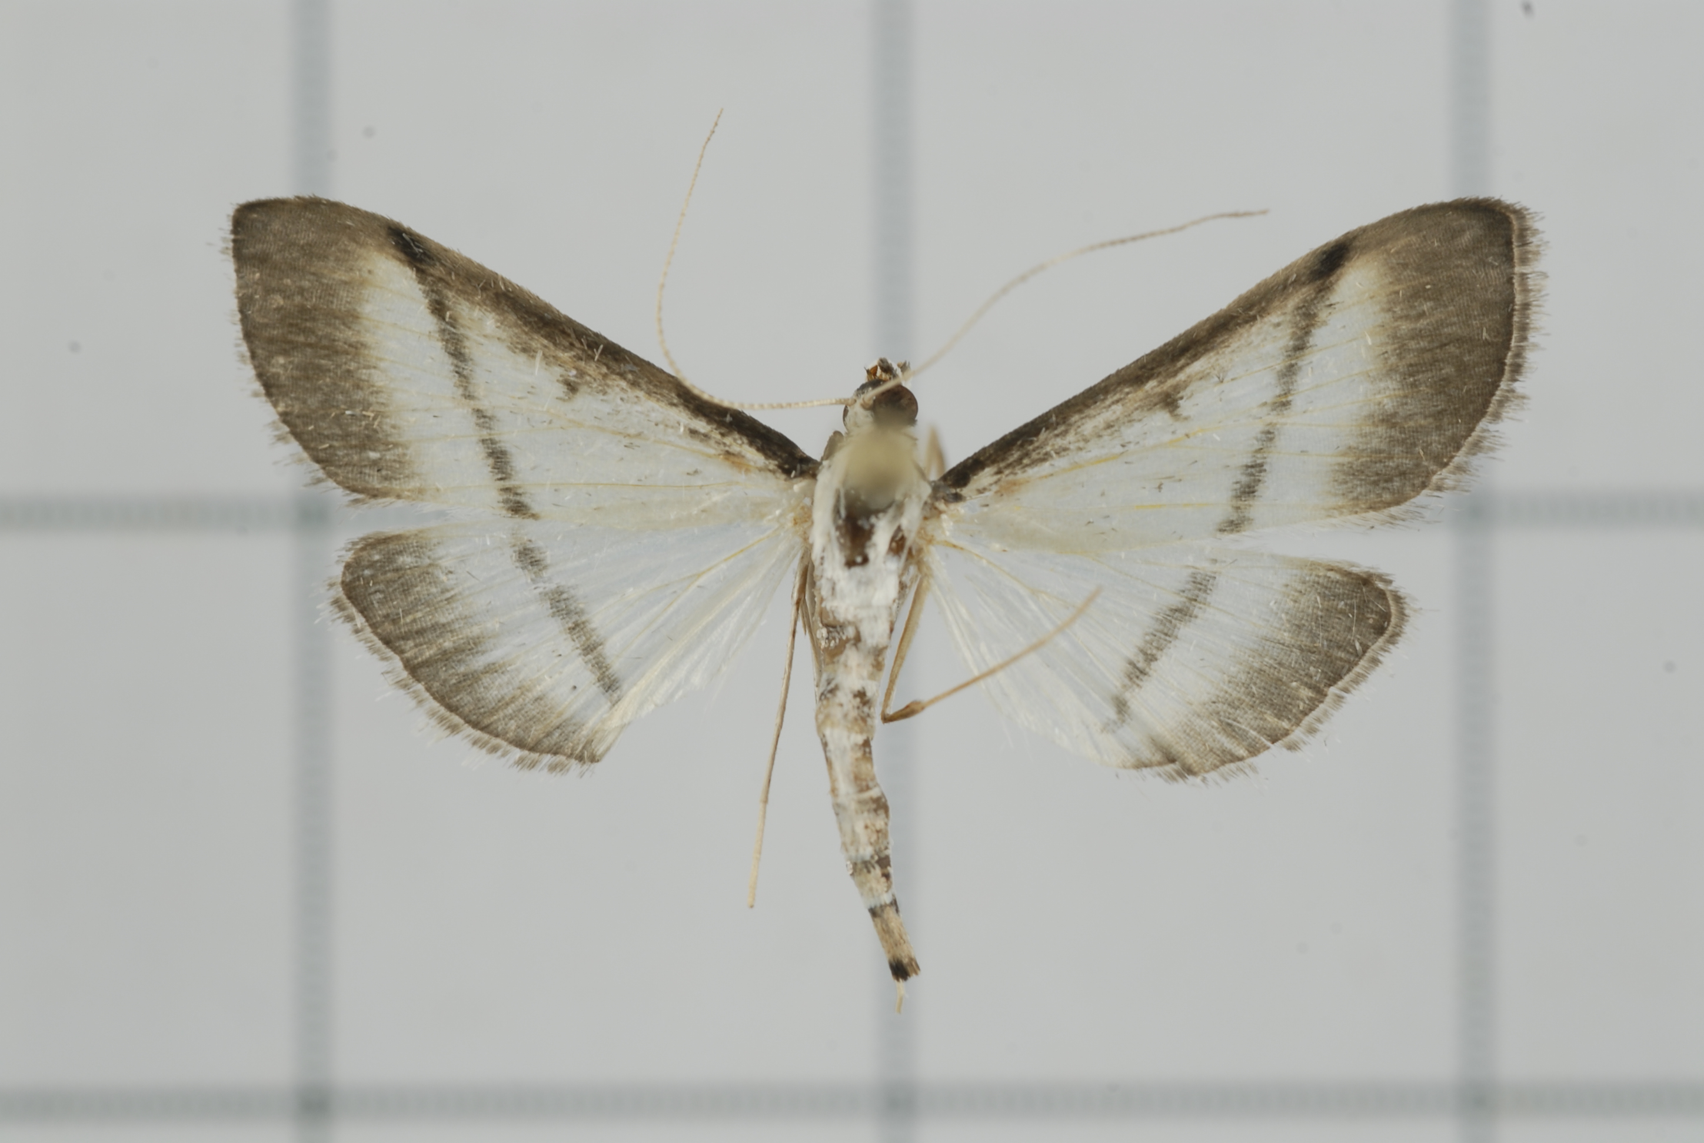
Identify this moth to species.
Bradina diagonalis
